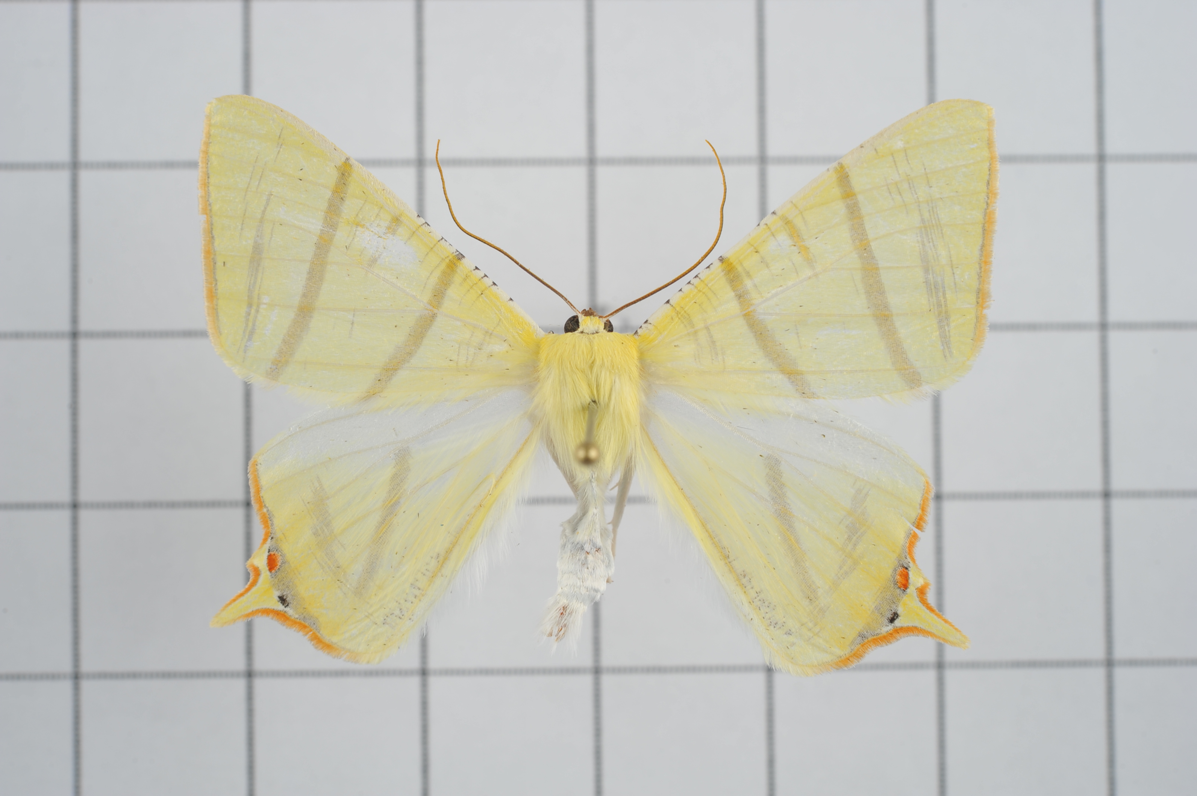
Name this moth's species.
Ourapteryx sciticaudaria
